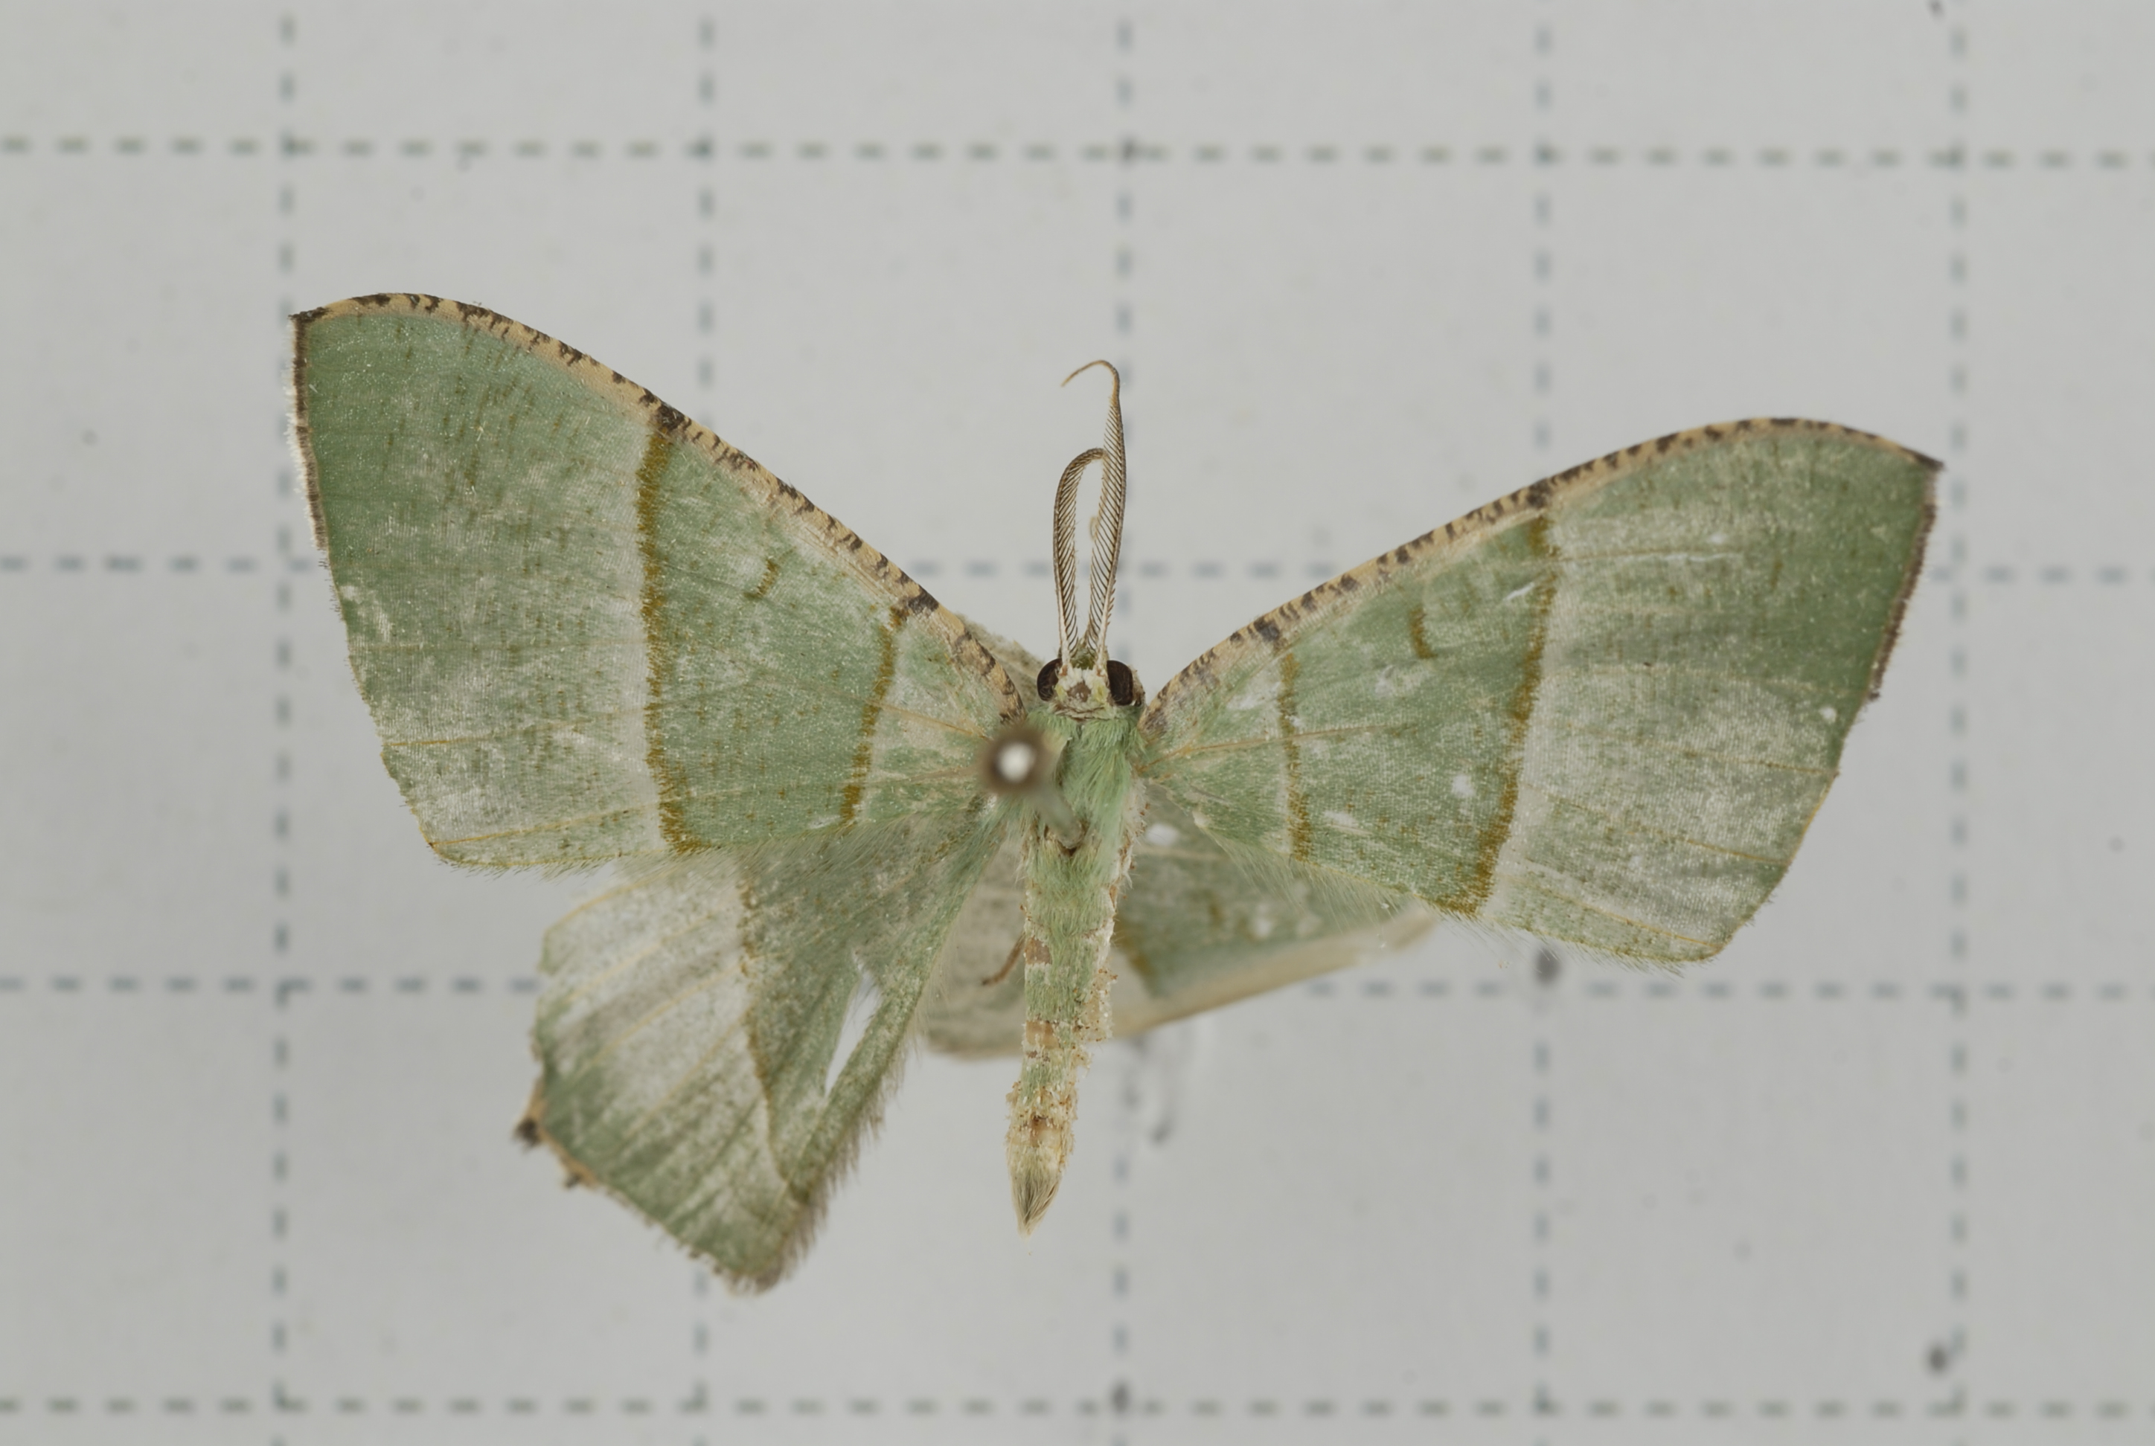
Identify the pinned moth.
Neohipparchus vallata
